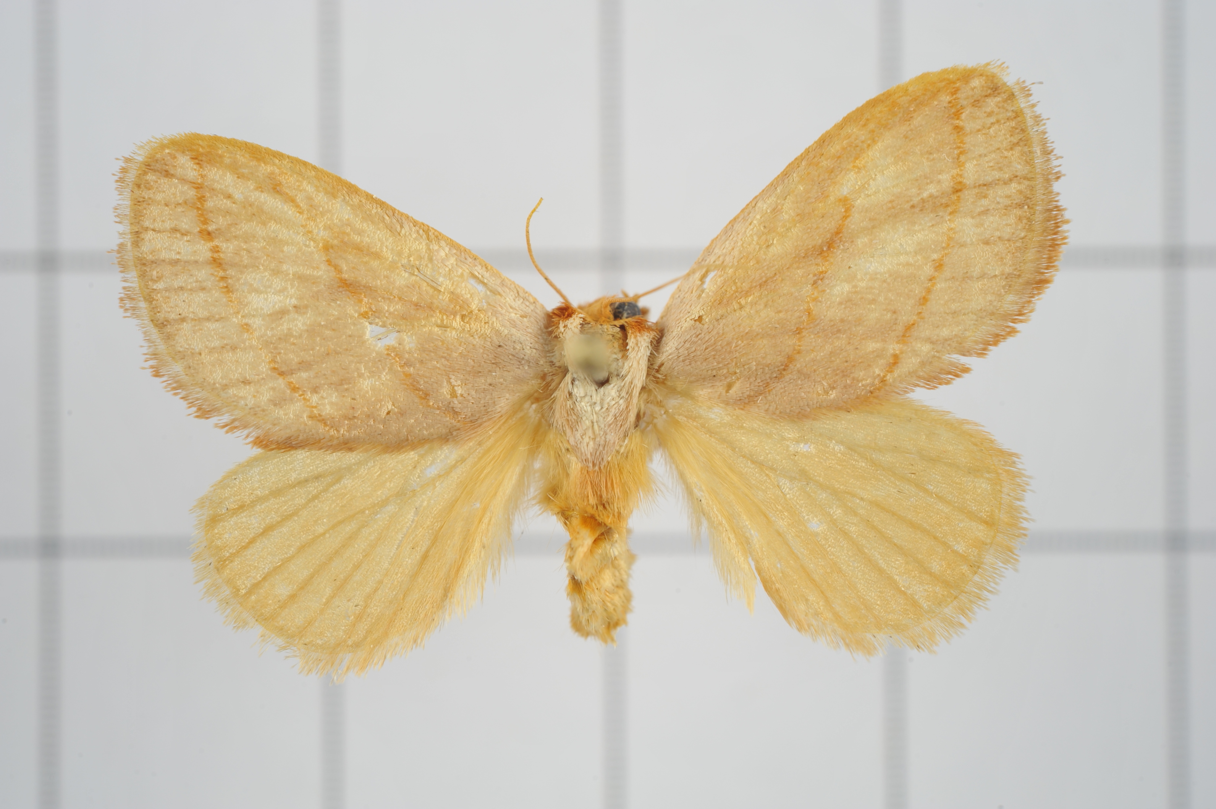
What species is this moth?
Cania heppneri
